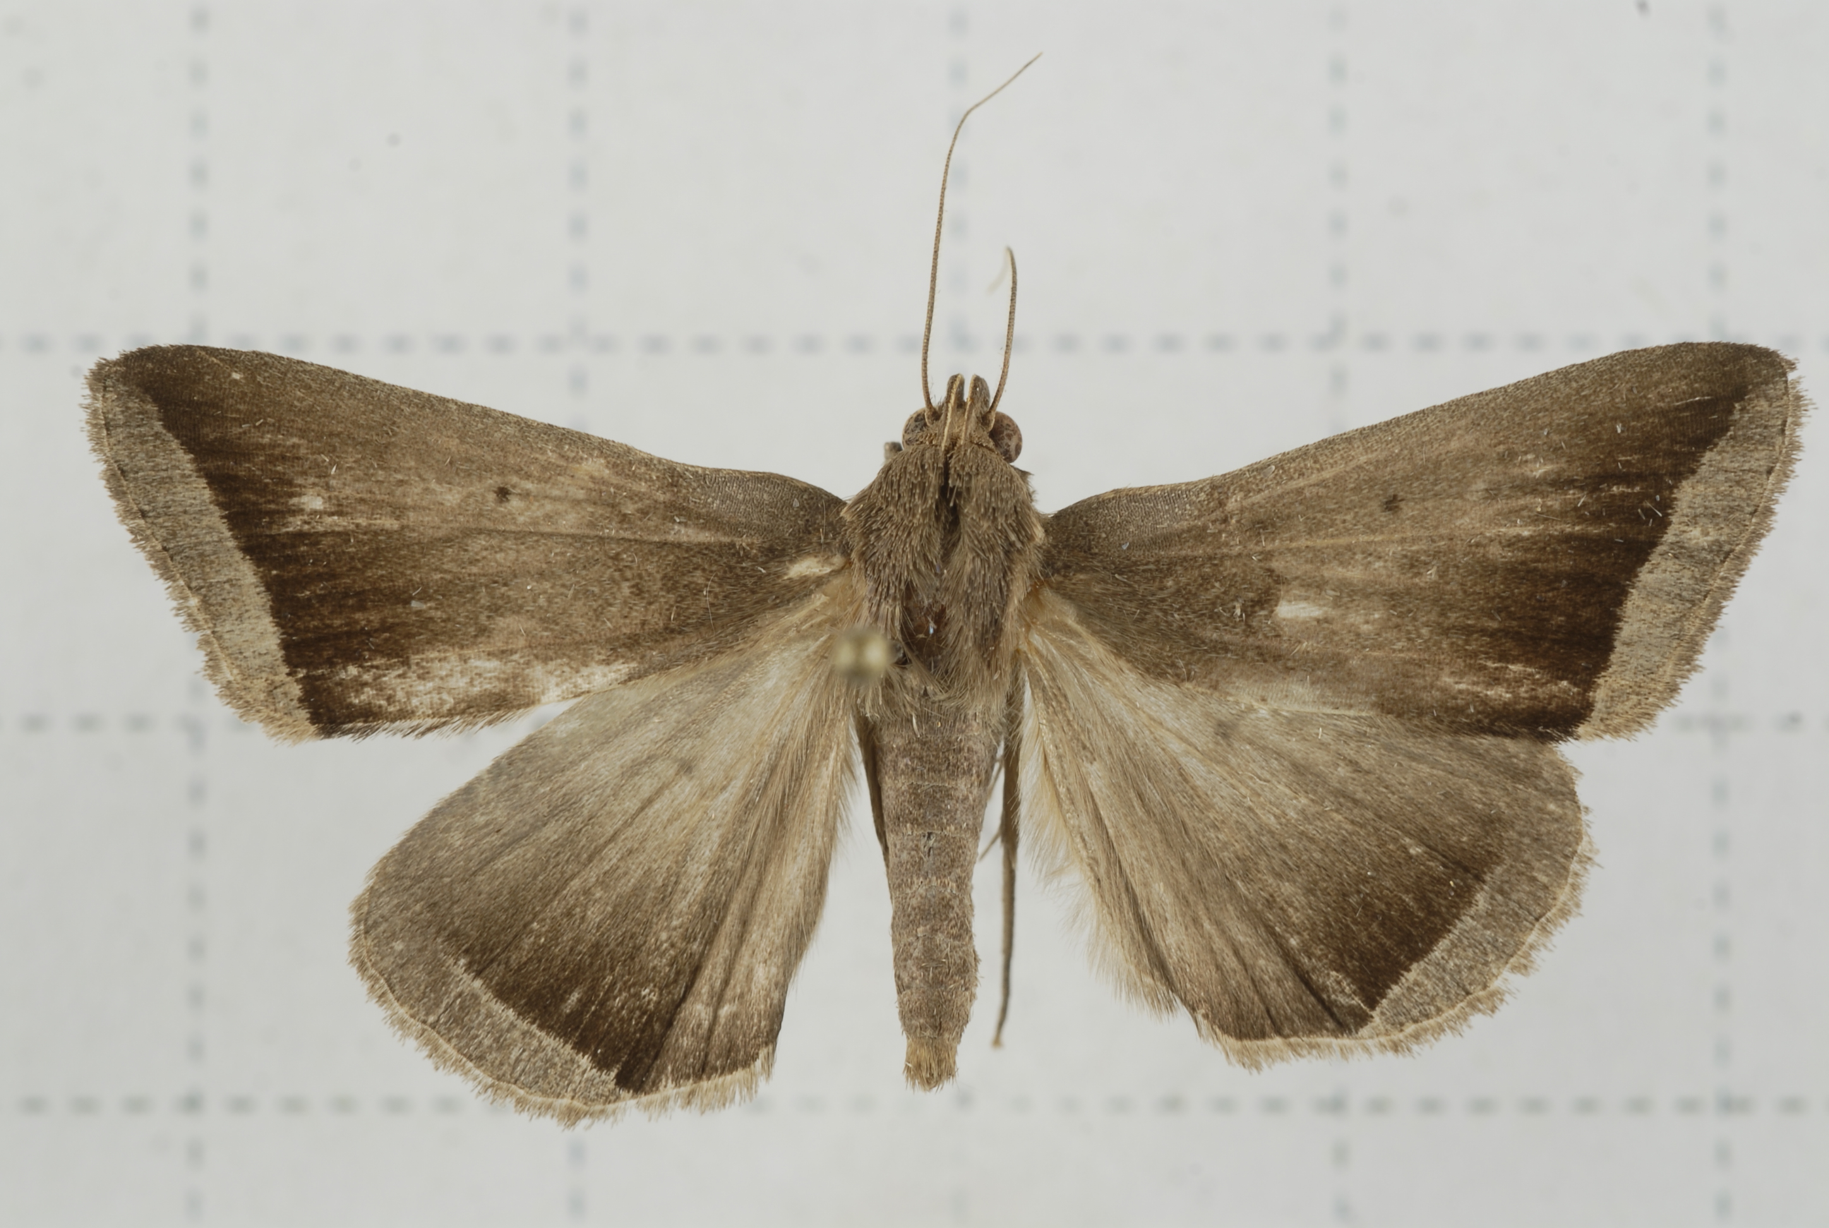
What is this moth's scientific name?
Simplicia bimarginata
